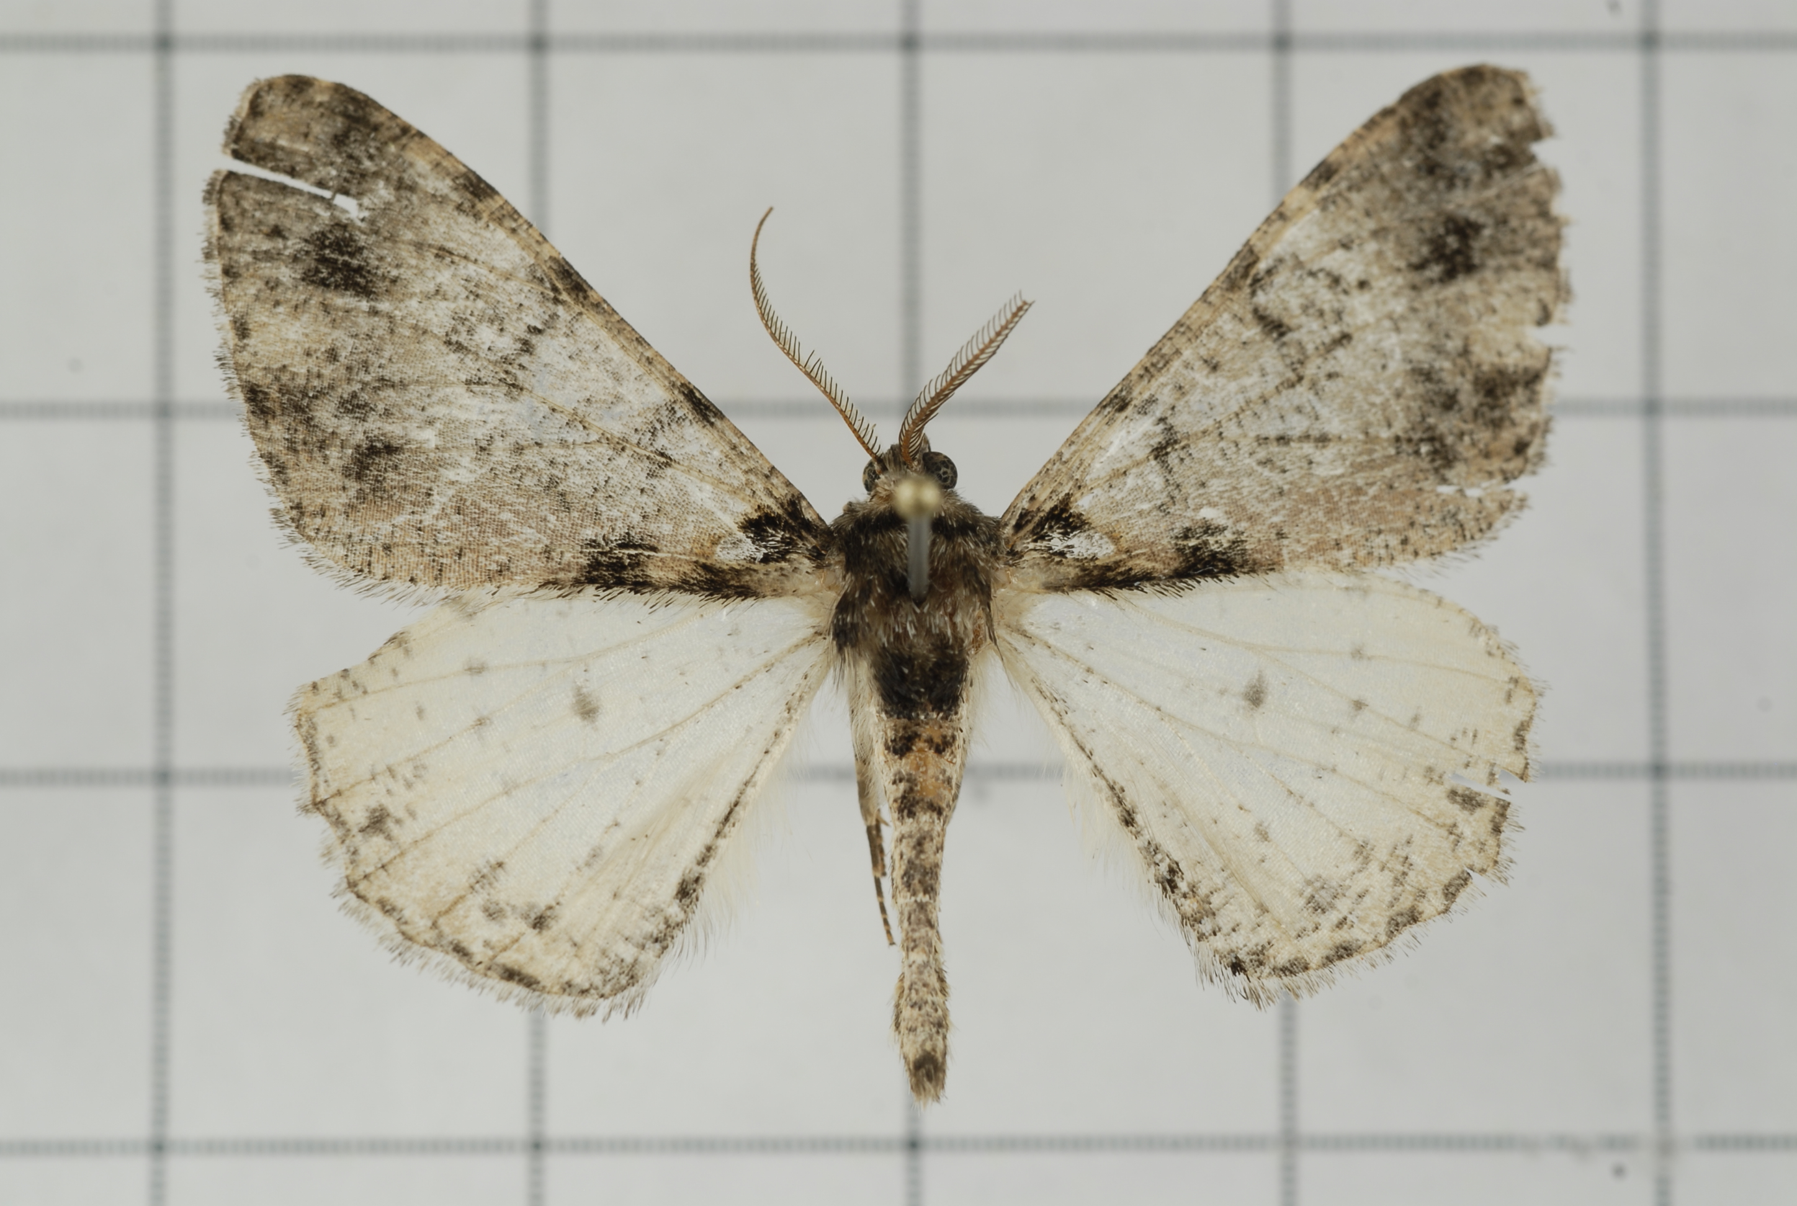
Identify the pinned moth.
Alcis semiusta
